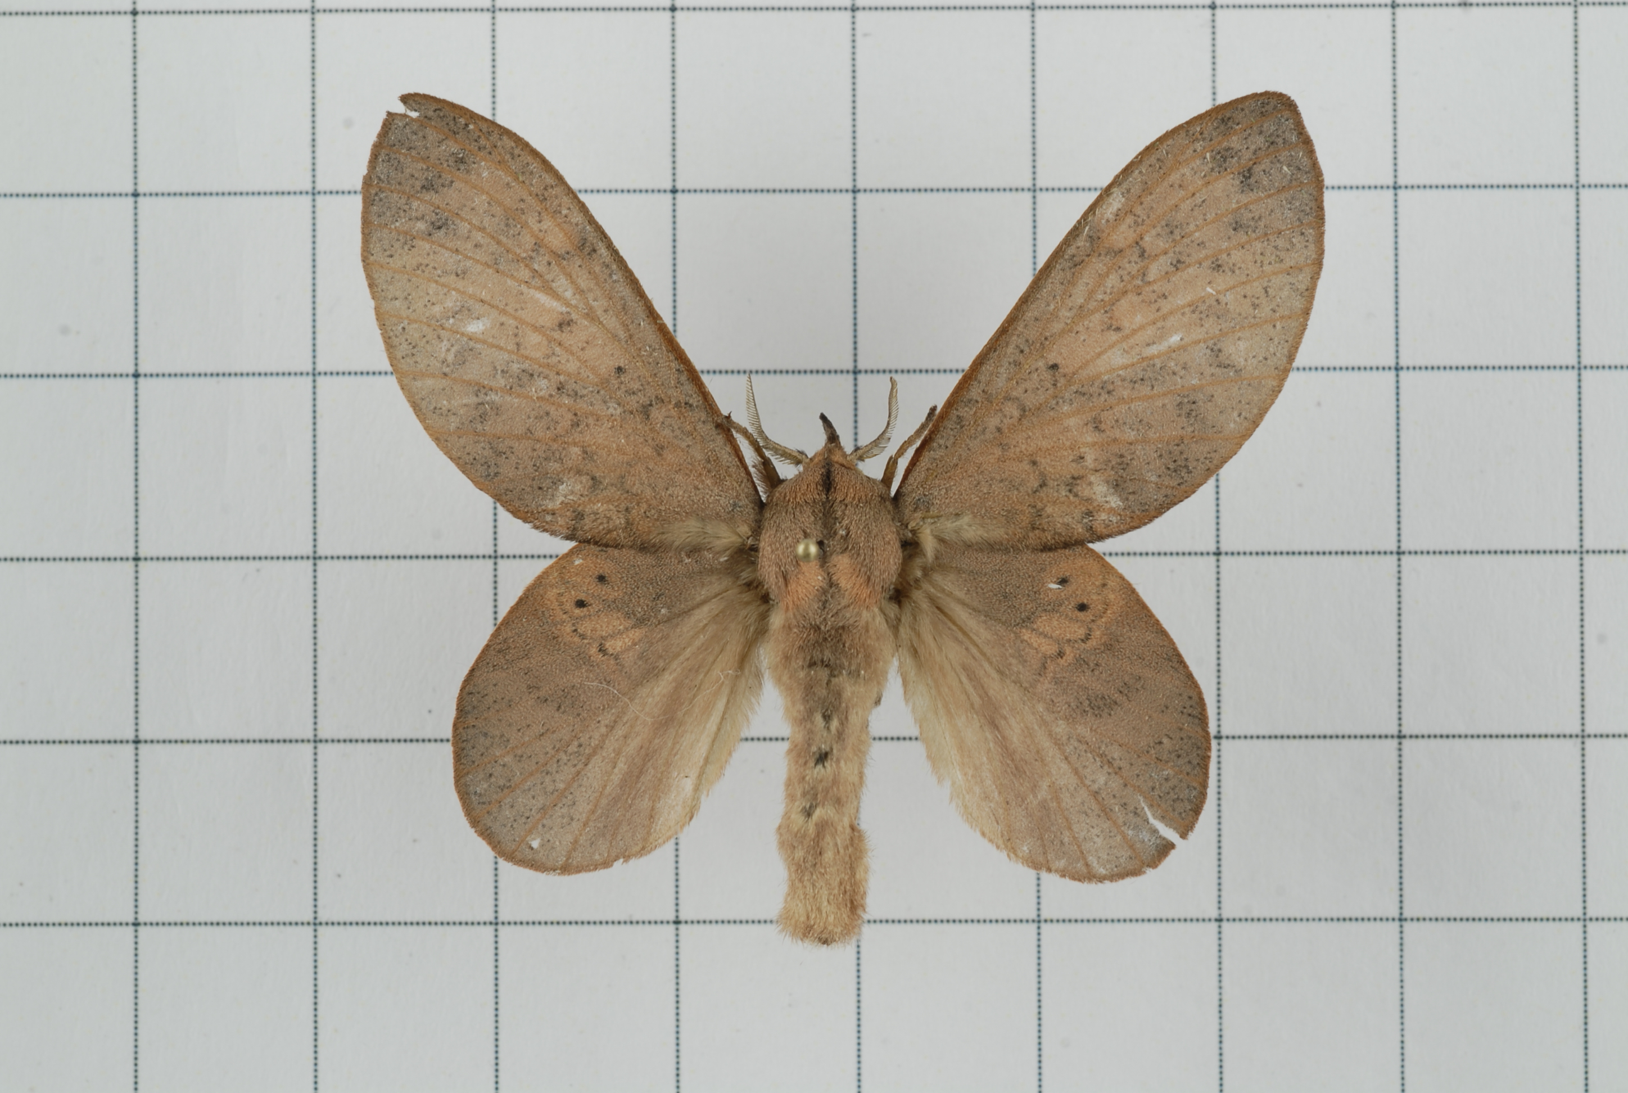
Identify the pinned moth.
Gastropacha pardale formosana
